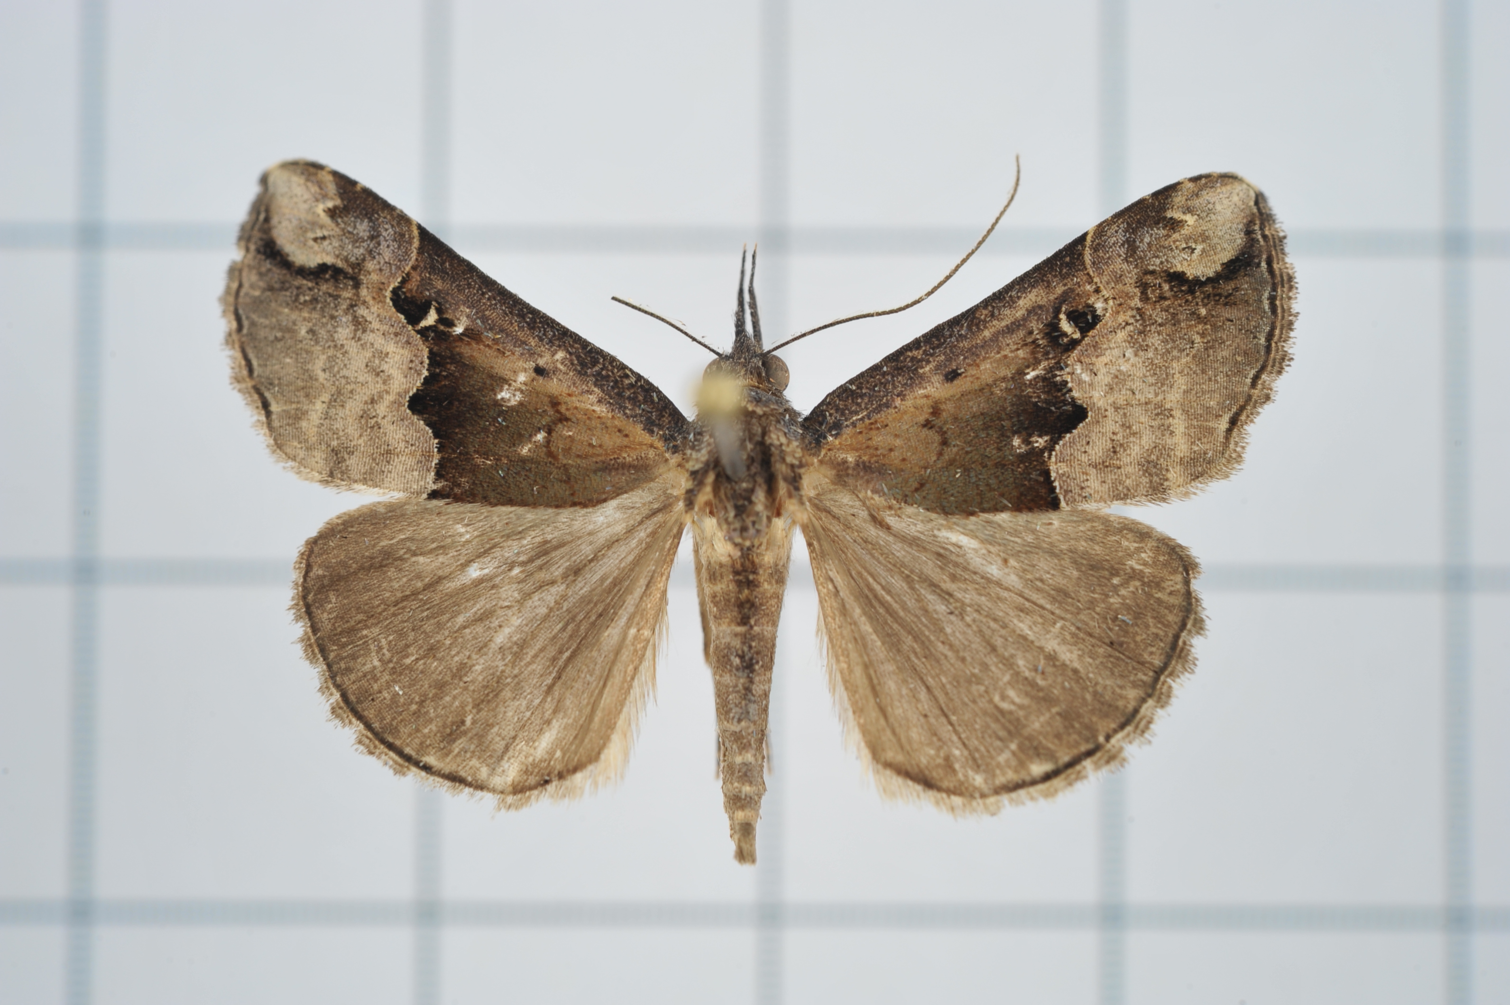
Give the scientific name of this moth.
Dichromia indicatalis
